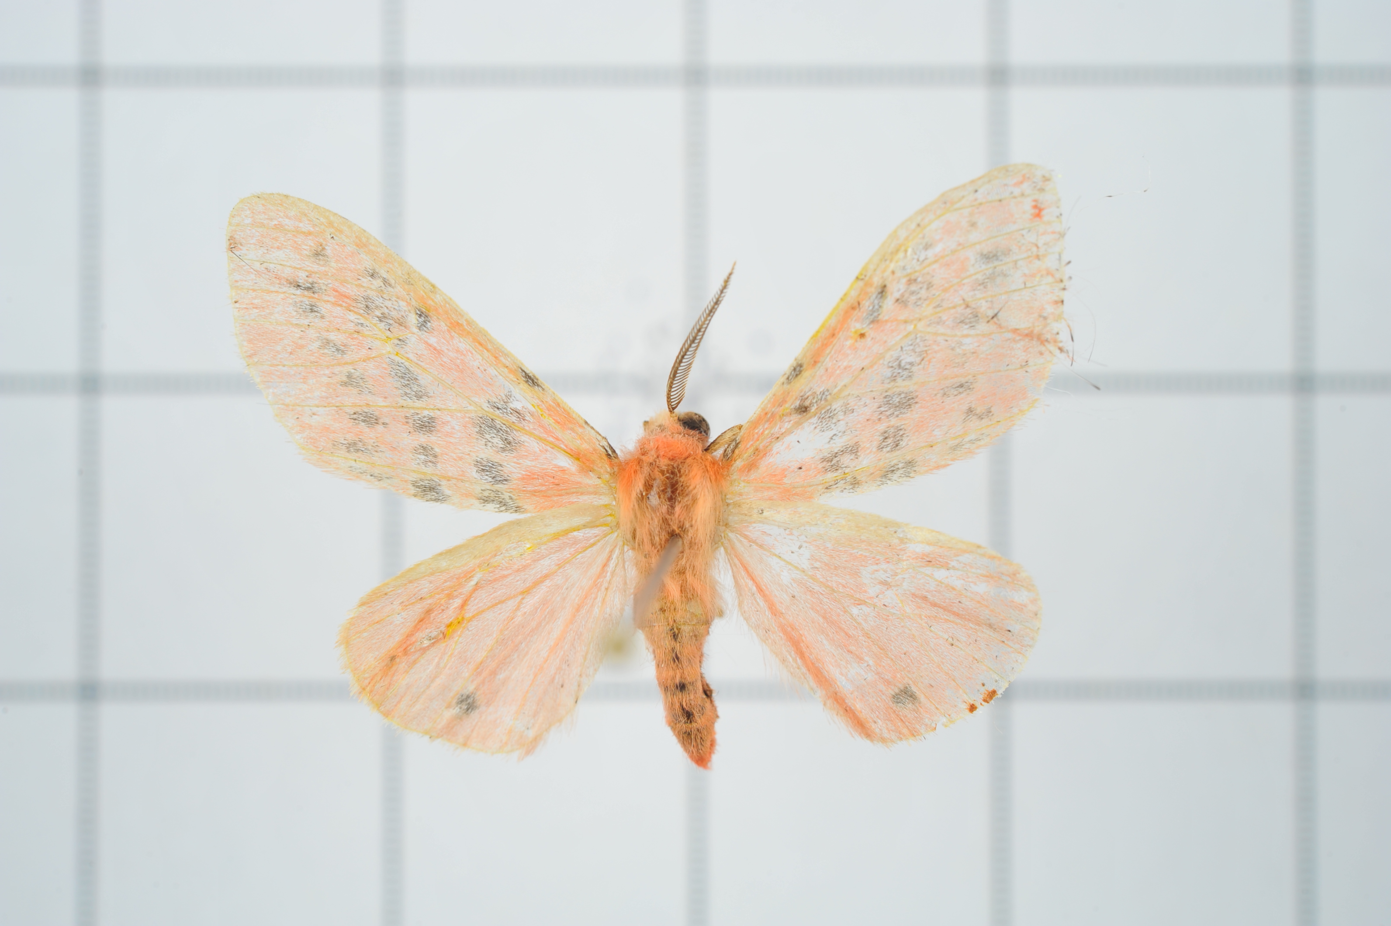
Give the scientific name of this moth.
Lemyra alikangensis
